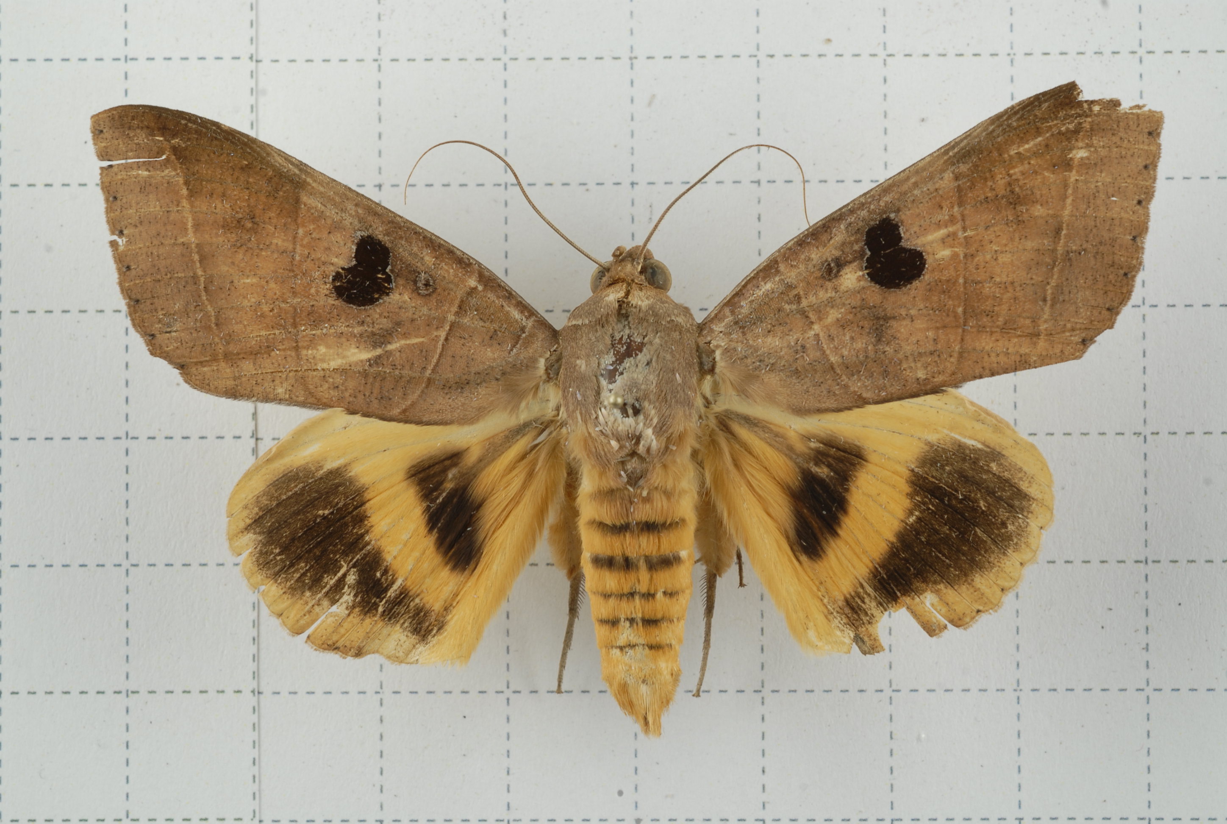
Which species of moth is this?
Thyas coronata
